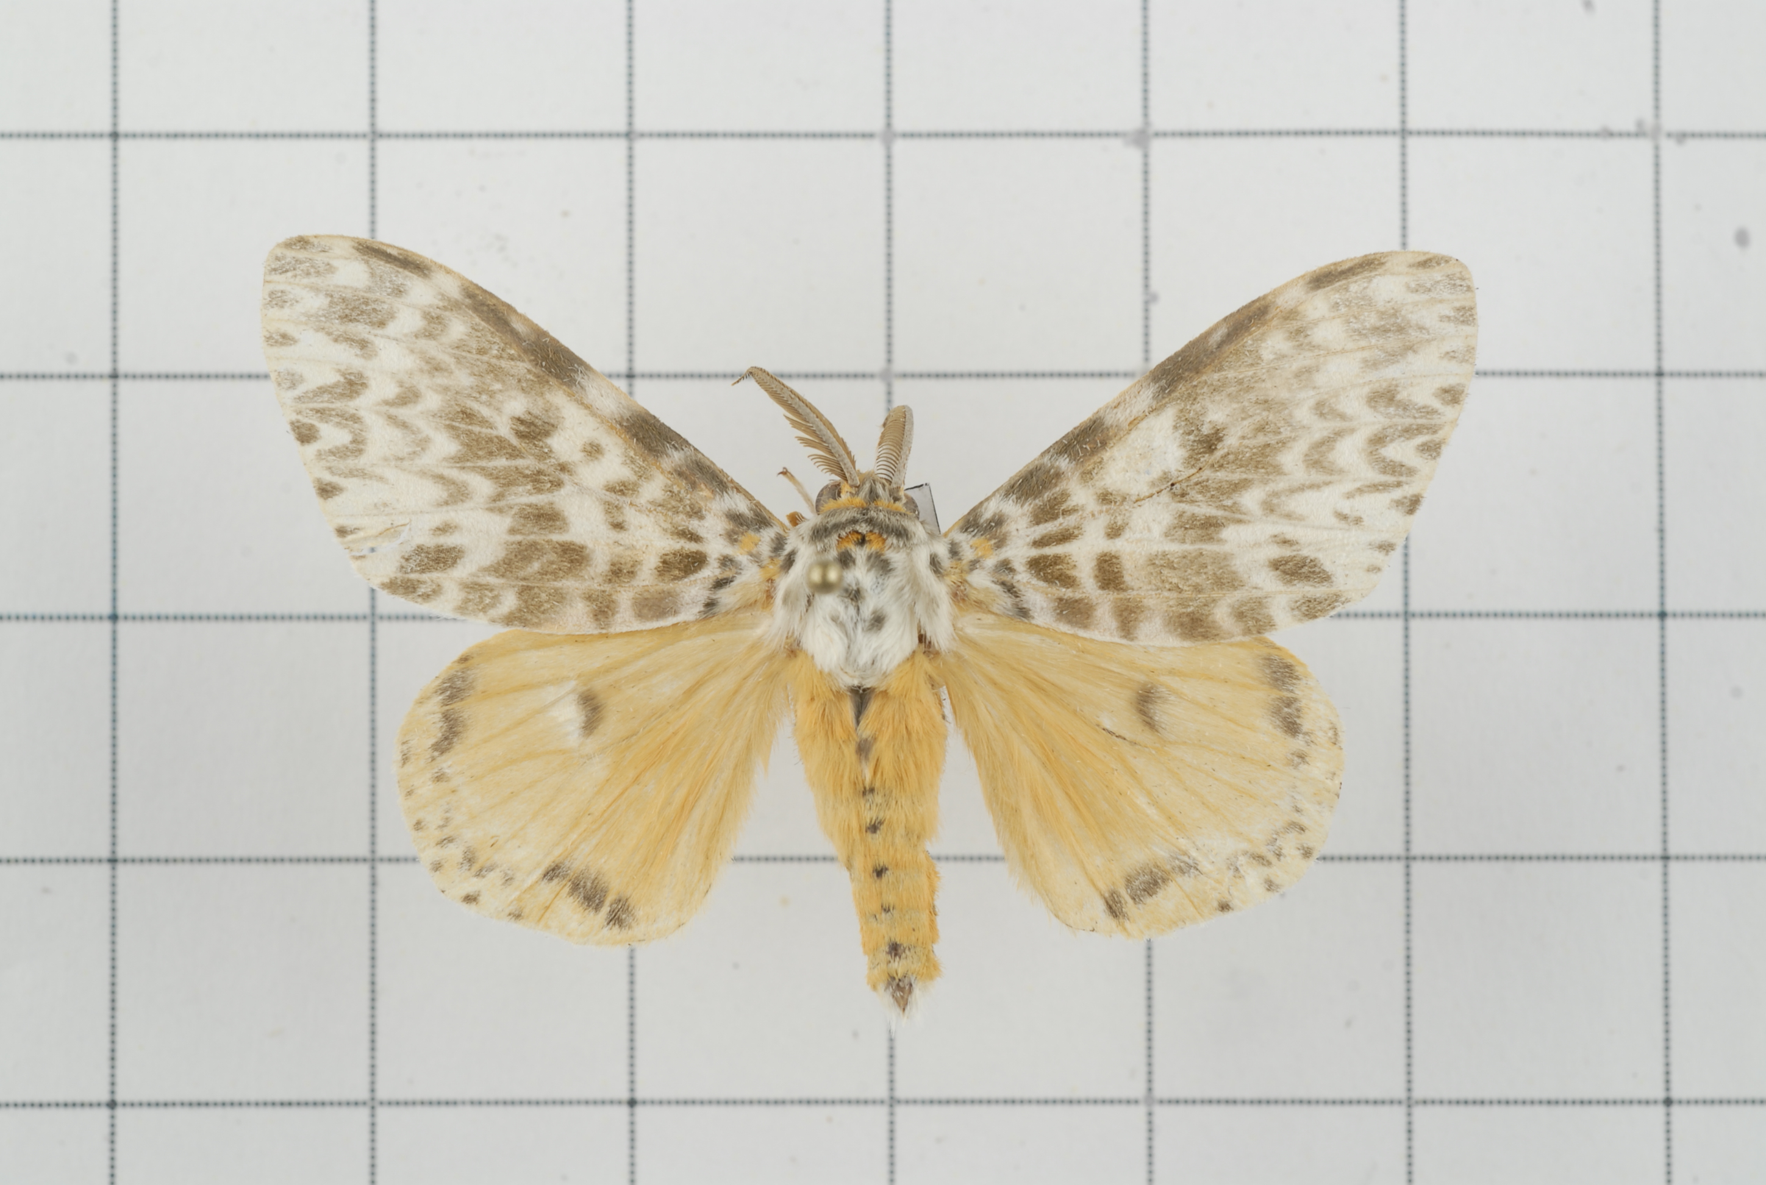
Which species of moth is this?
Lymantria mathura subpallida
